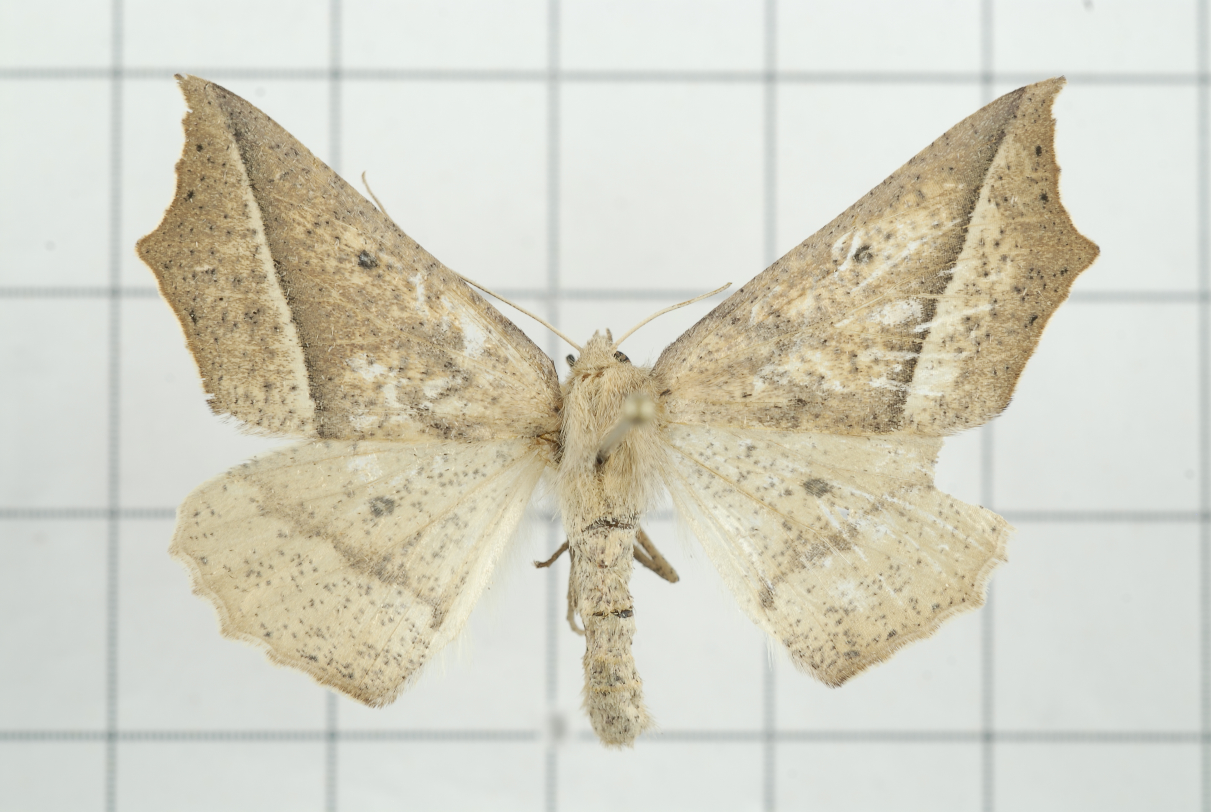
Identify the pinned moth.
Odontopera albiguttulata
